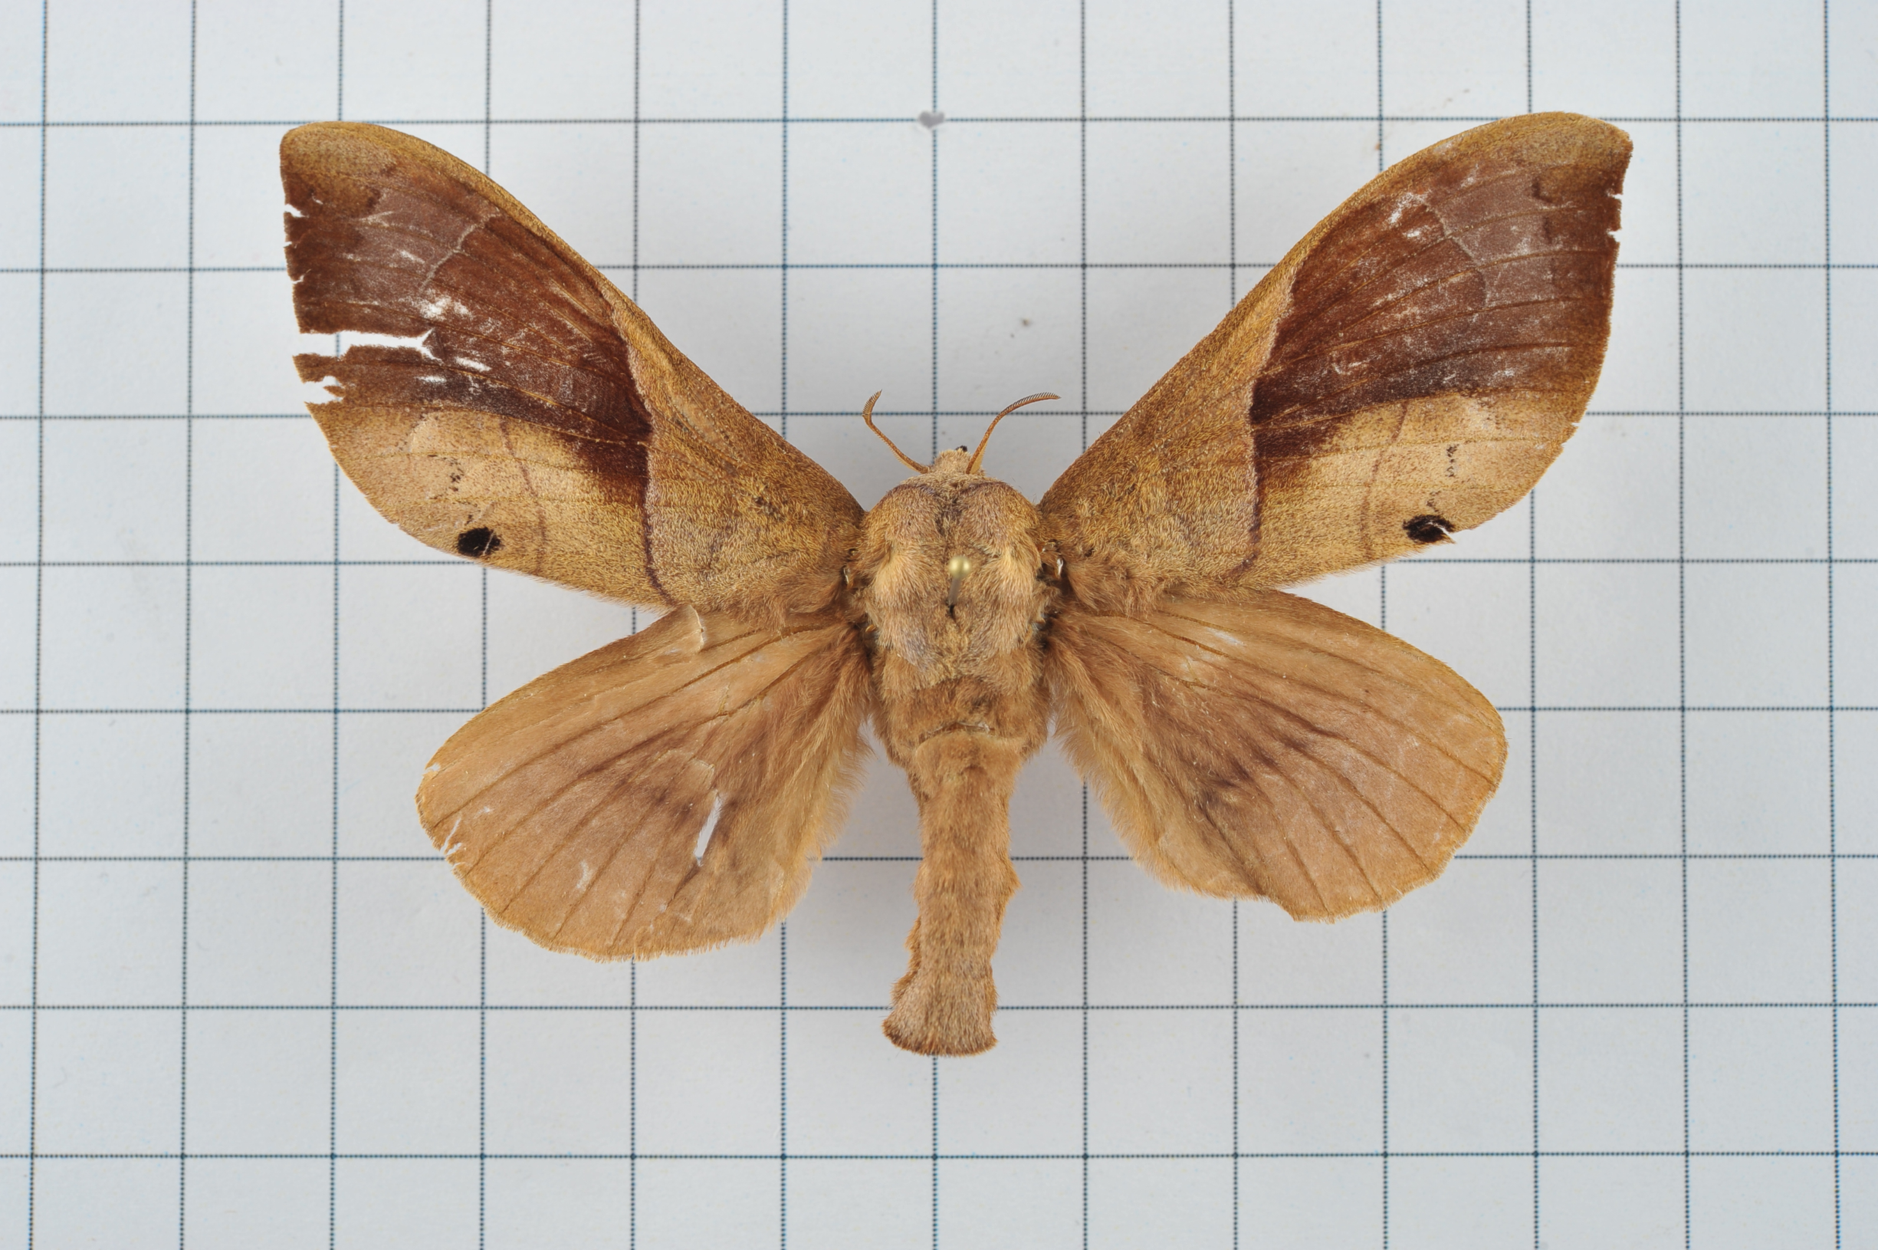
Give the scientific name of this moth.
Paralebeda femorata mirabilis
